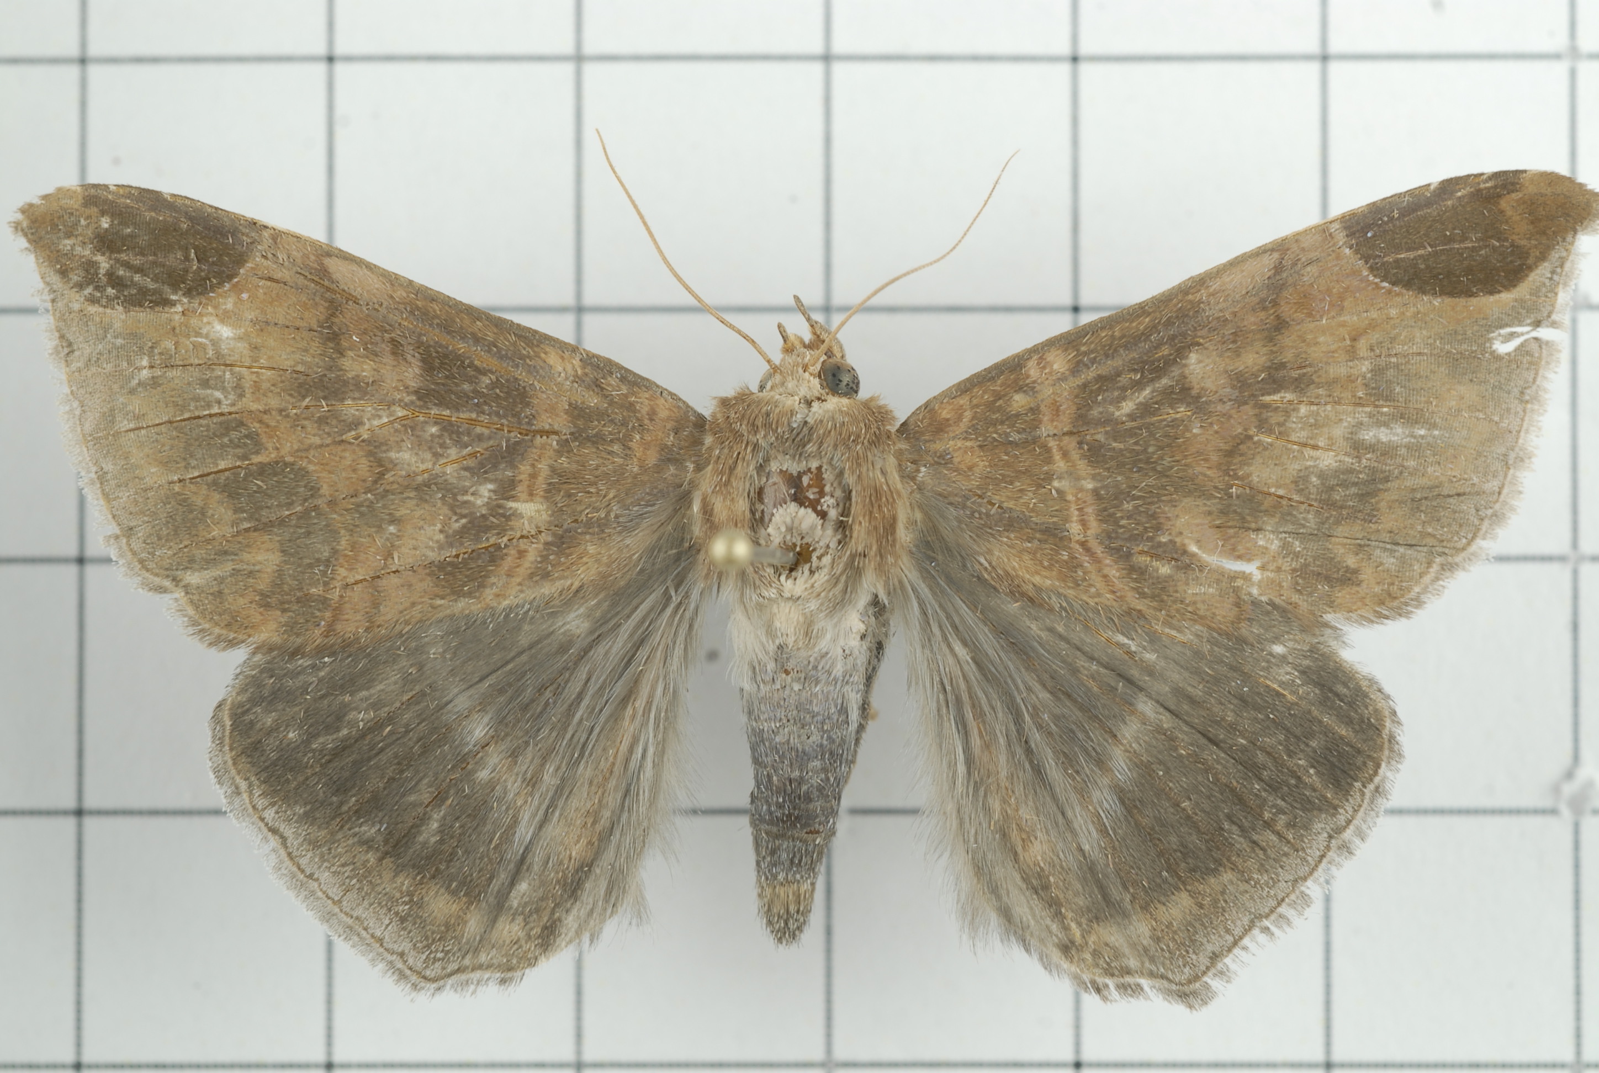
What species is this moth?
Pindara illibata
